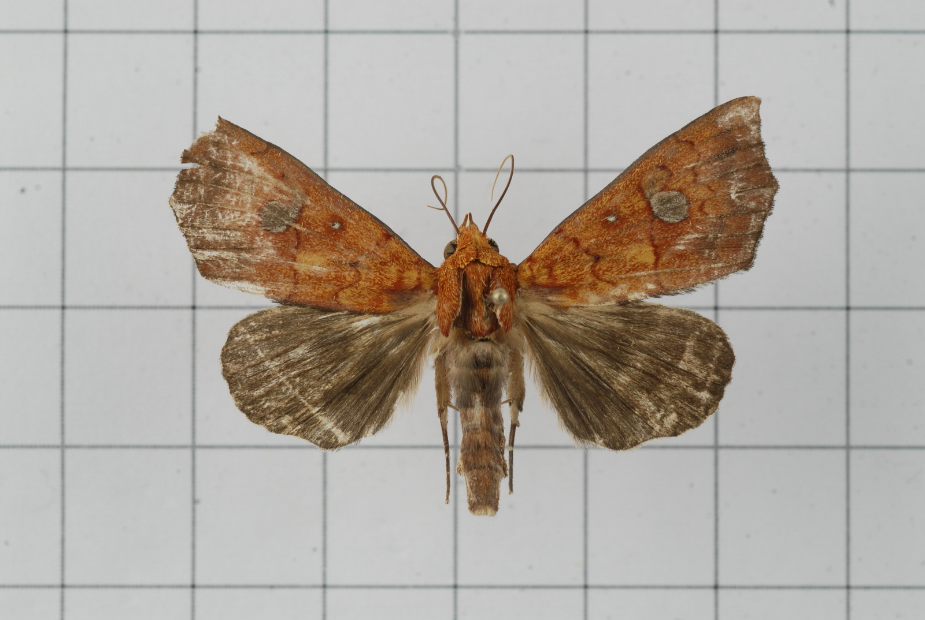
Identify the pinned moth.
Rusicada combinans
